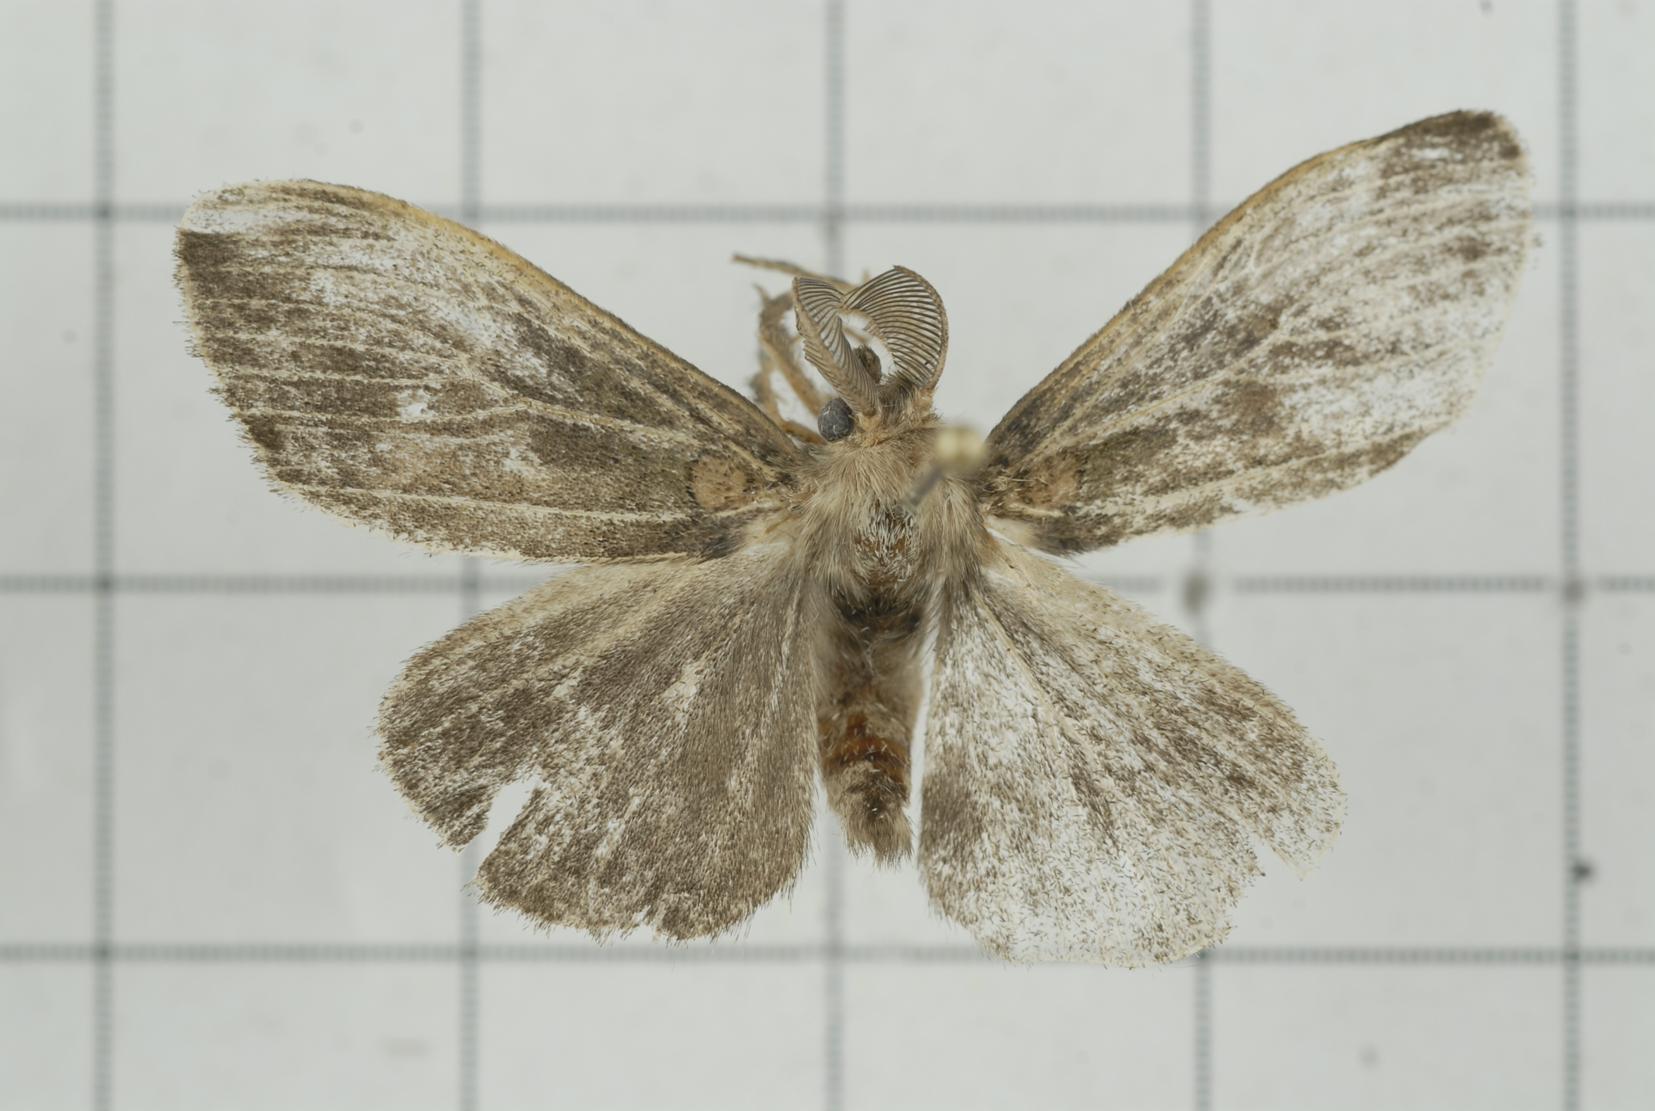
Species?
Olene dudgeoni
